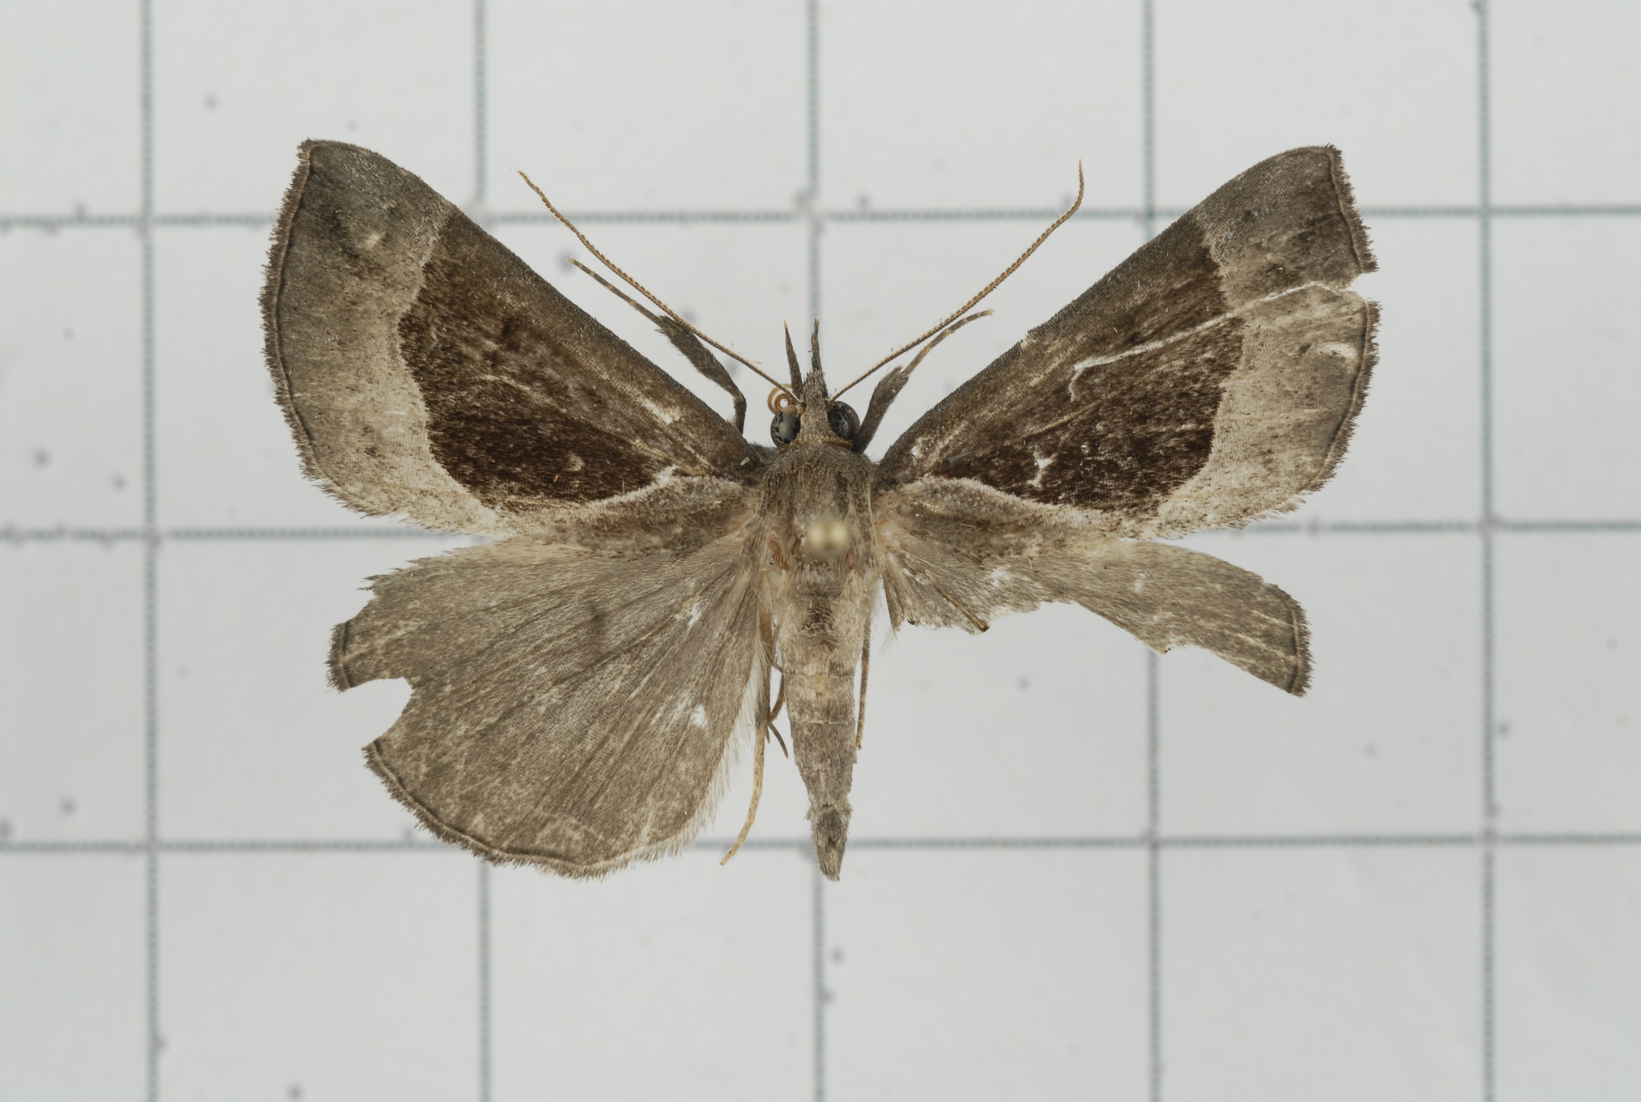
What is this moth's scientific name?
Hypena taiwana
